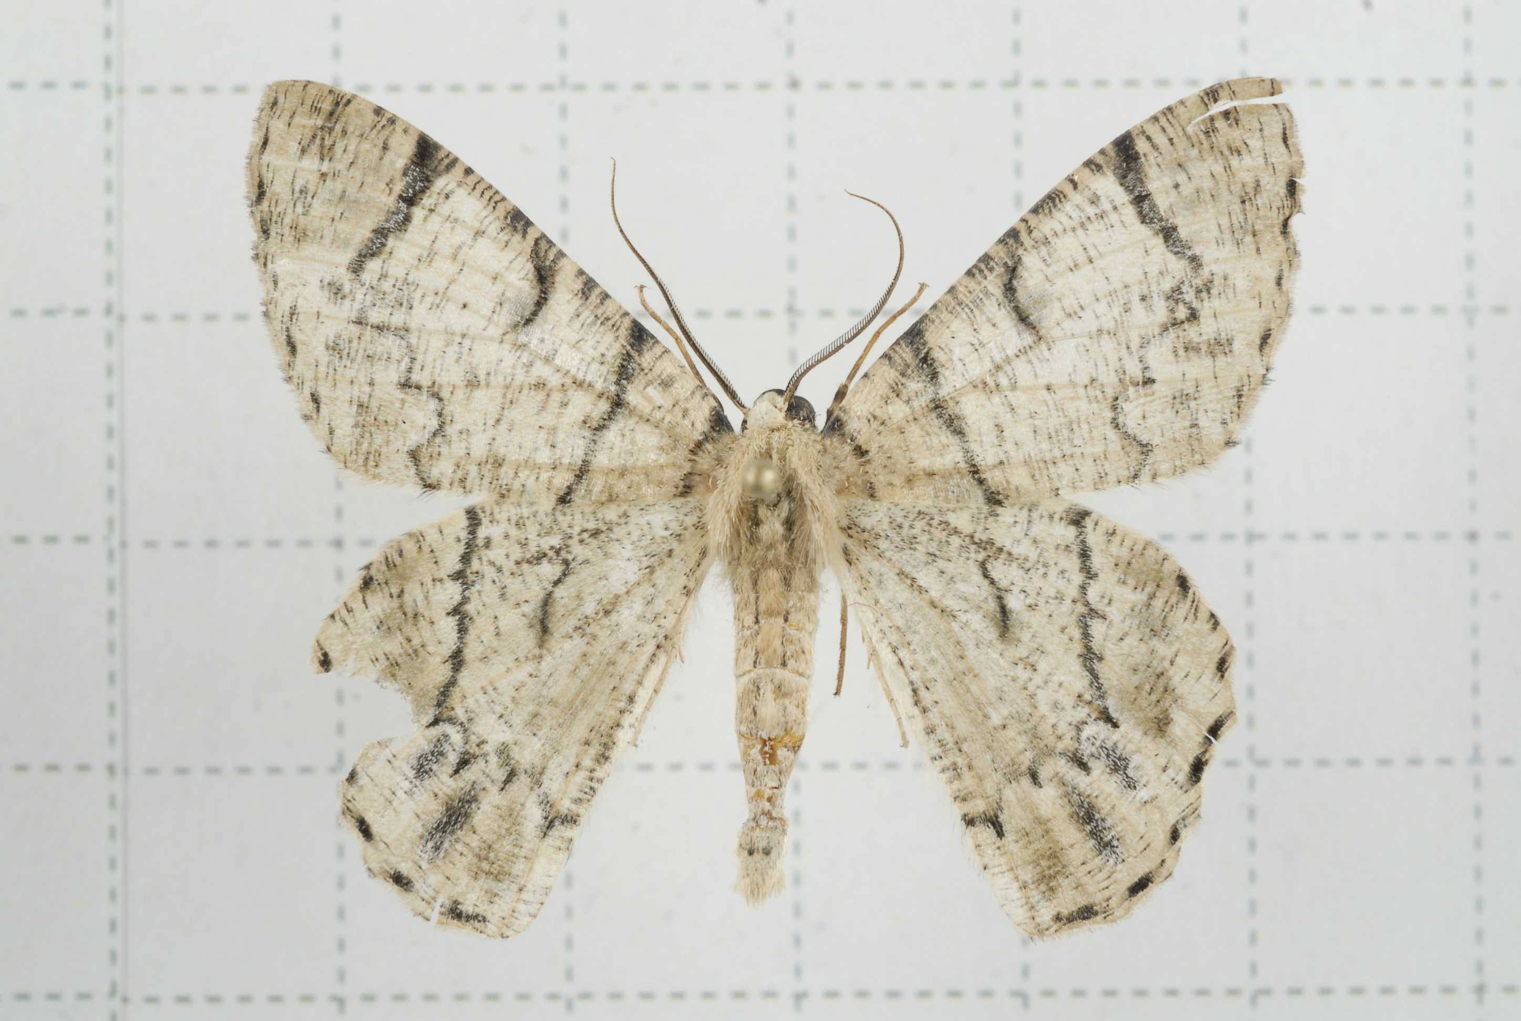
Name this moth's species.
Lophophelma iterans onerosus
